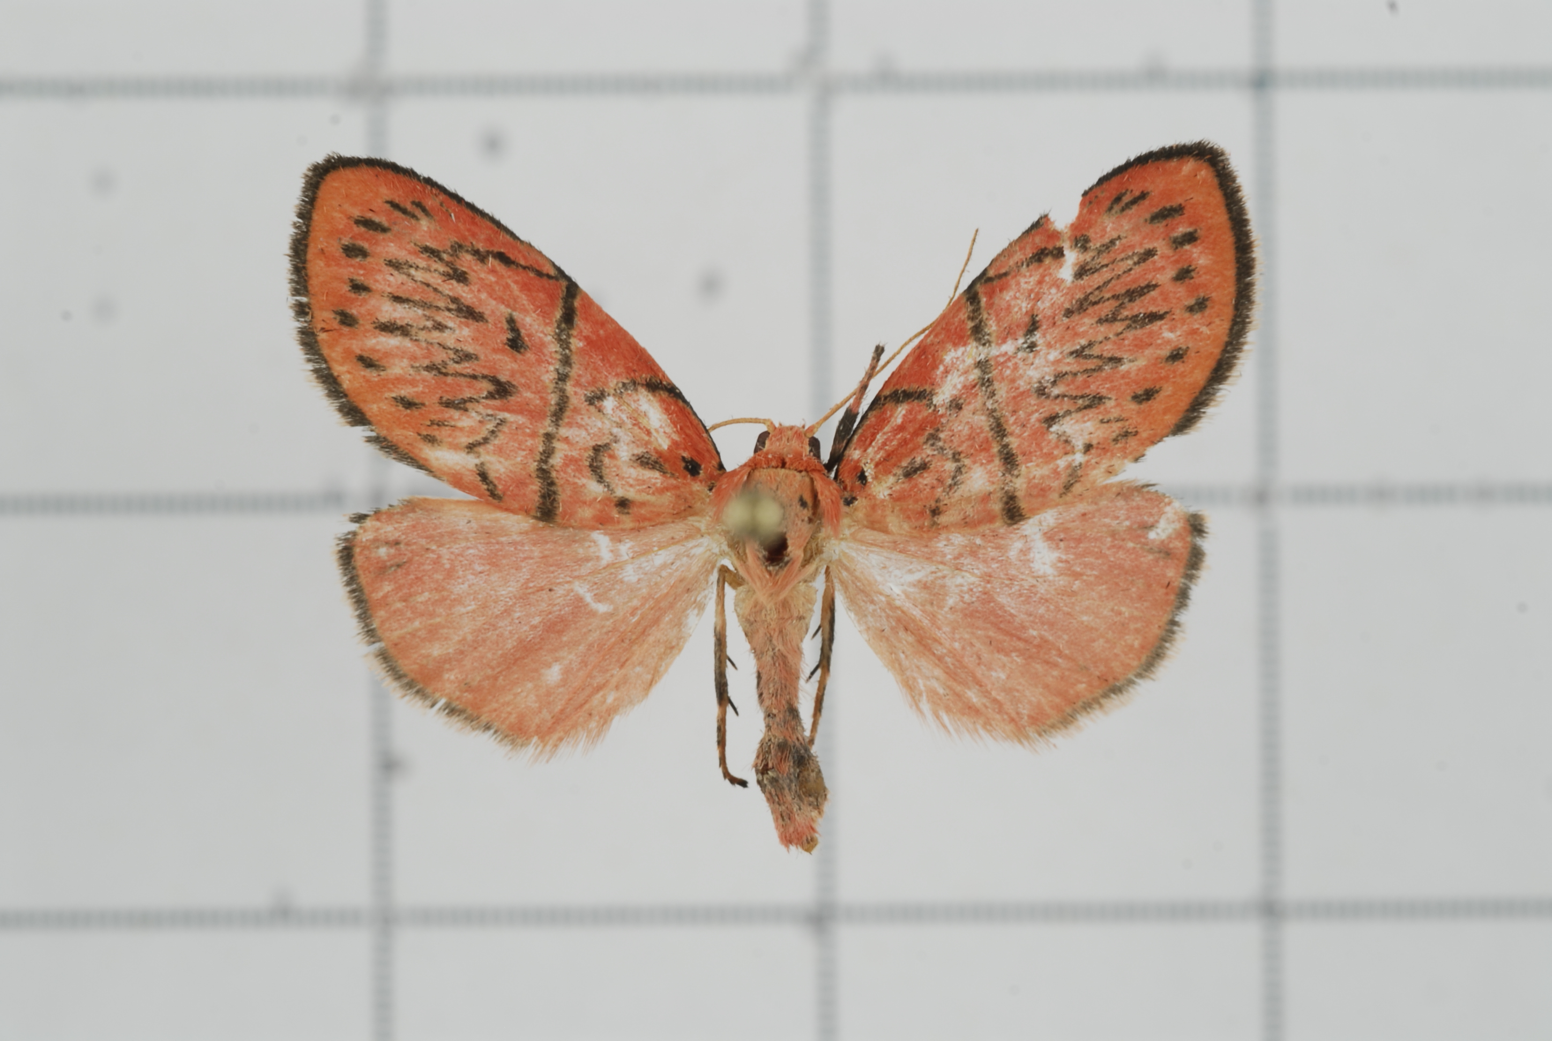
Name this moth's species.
Sesapa honbaensis
